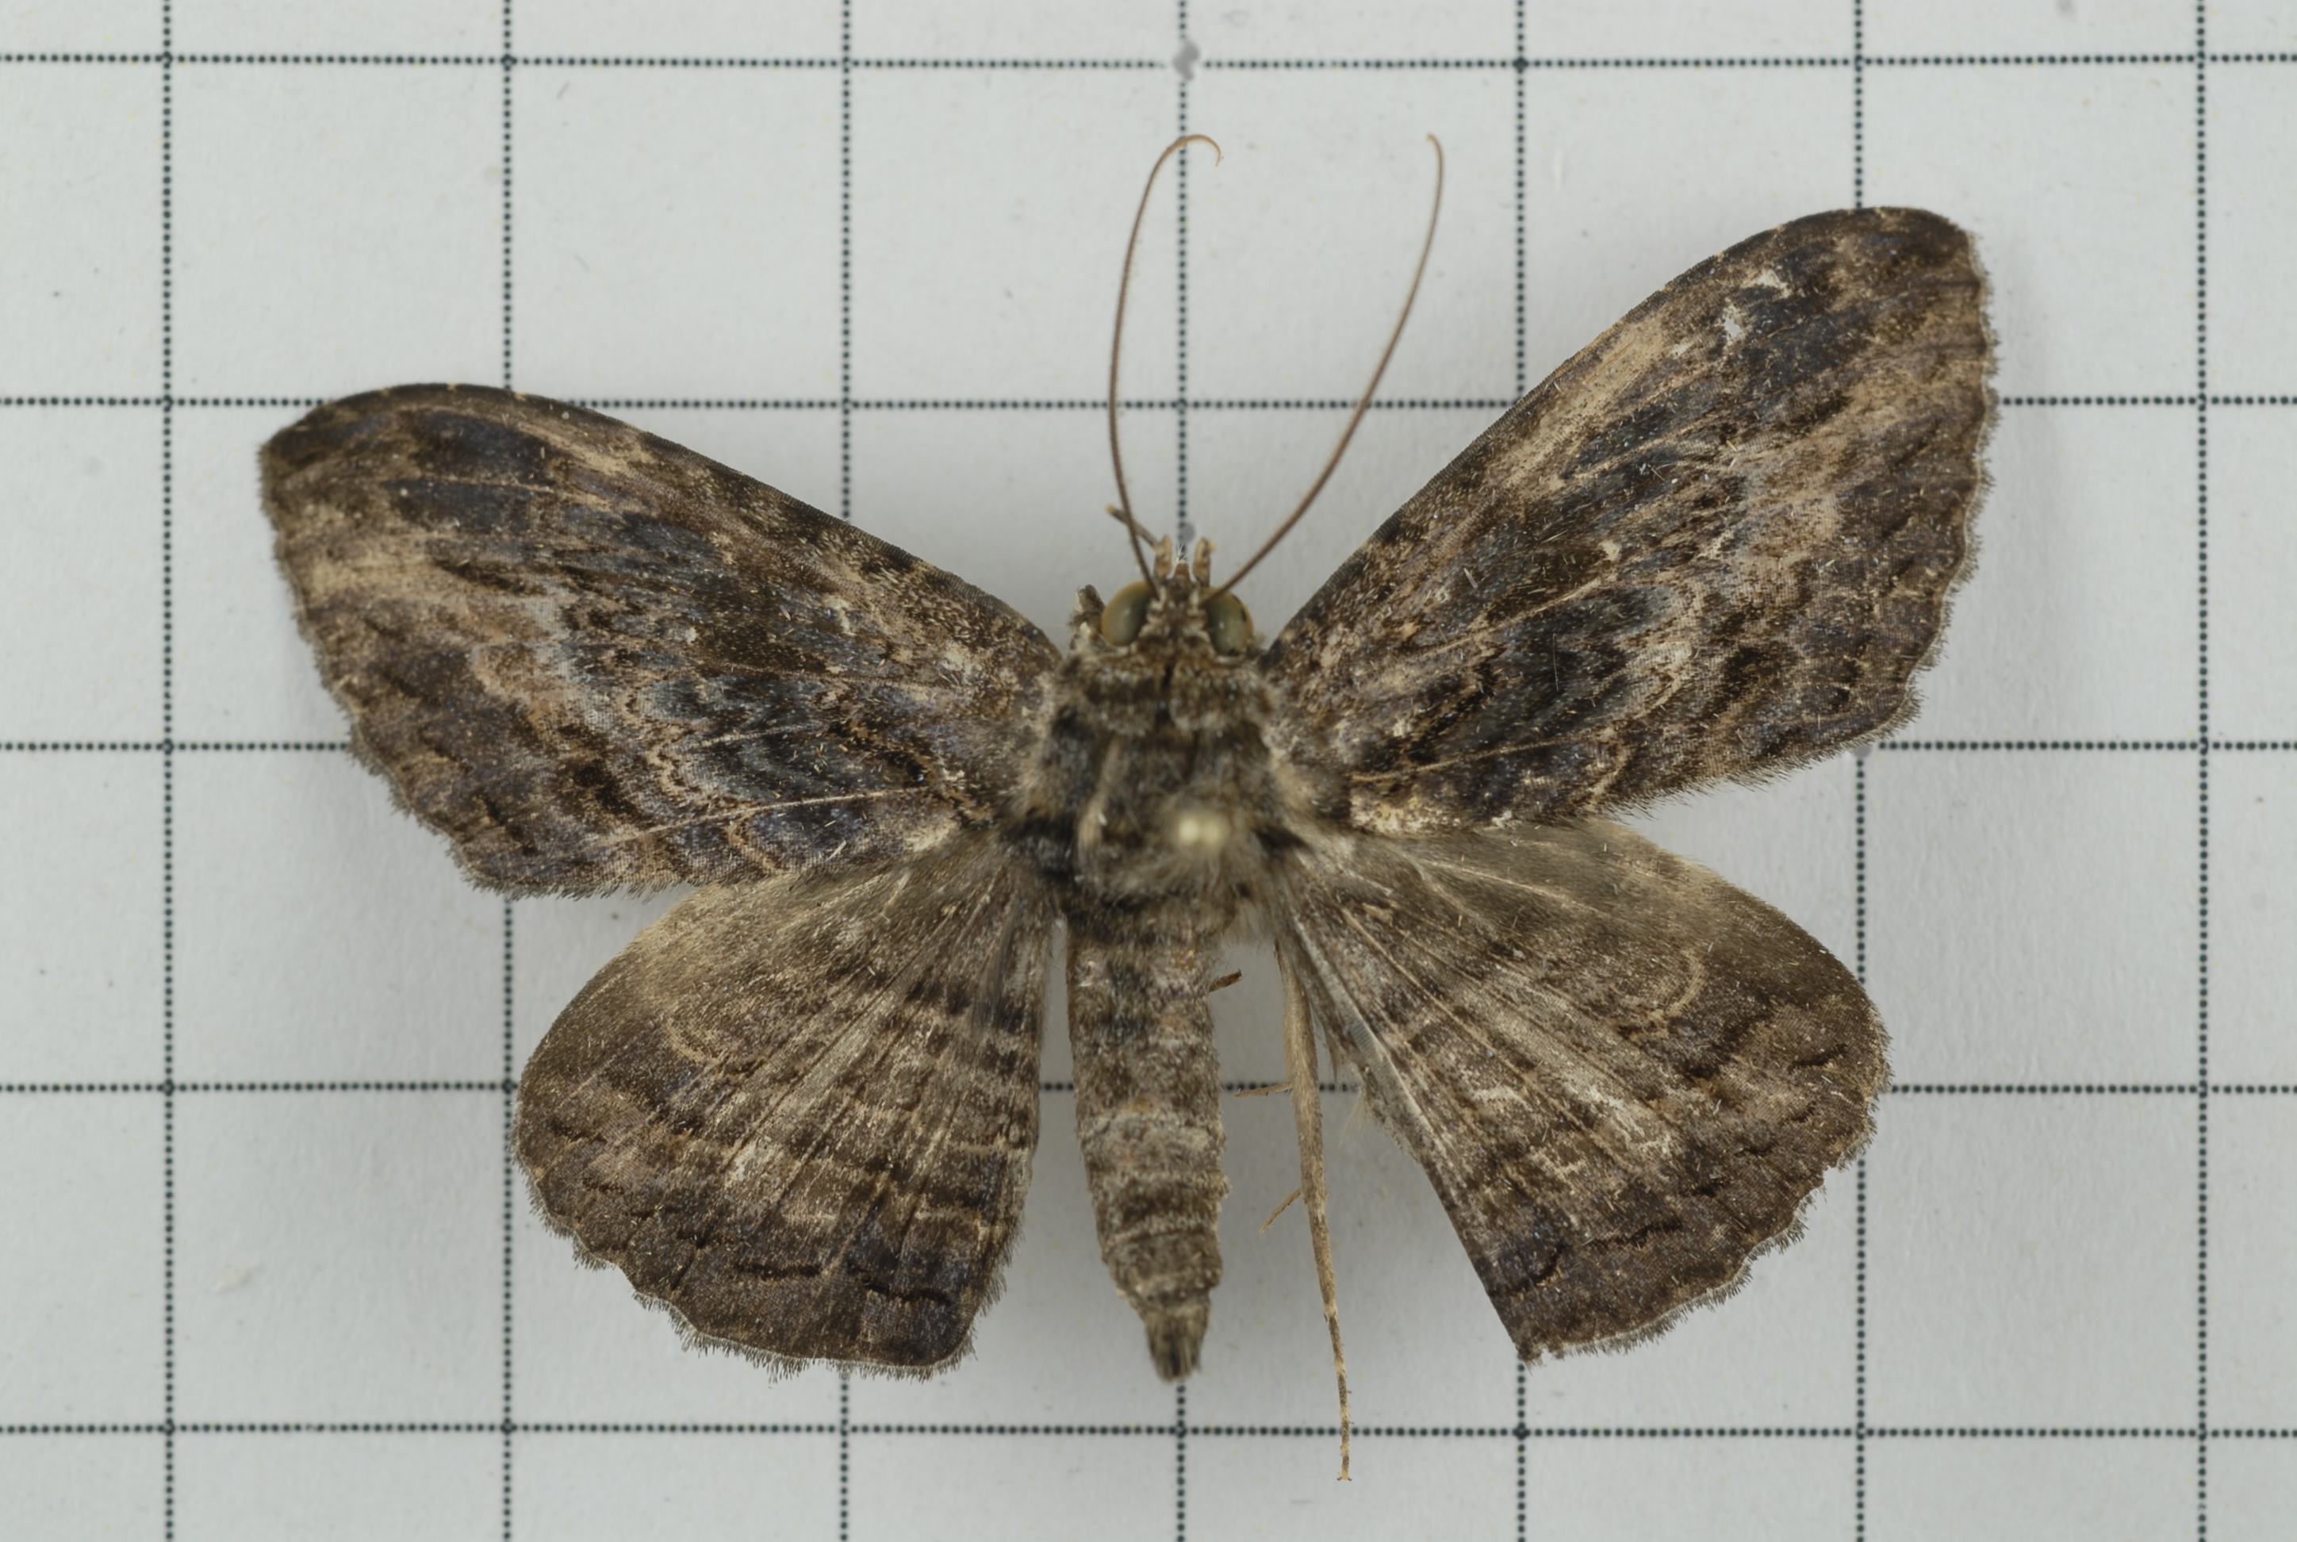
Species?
Anisoneura salebrosa
